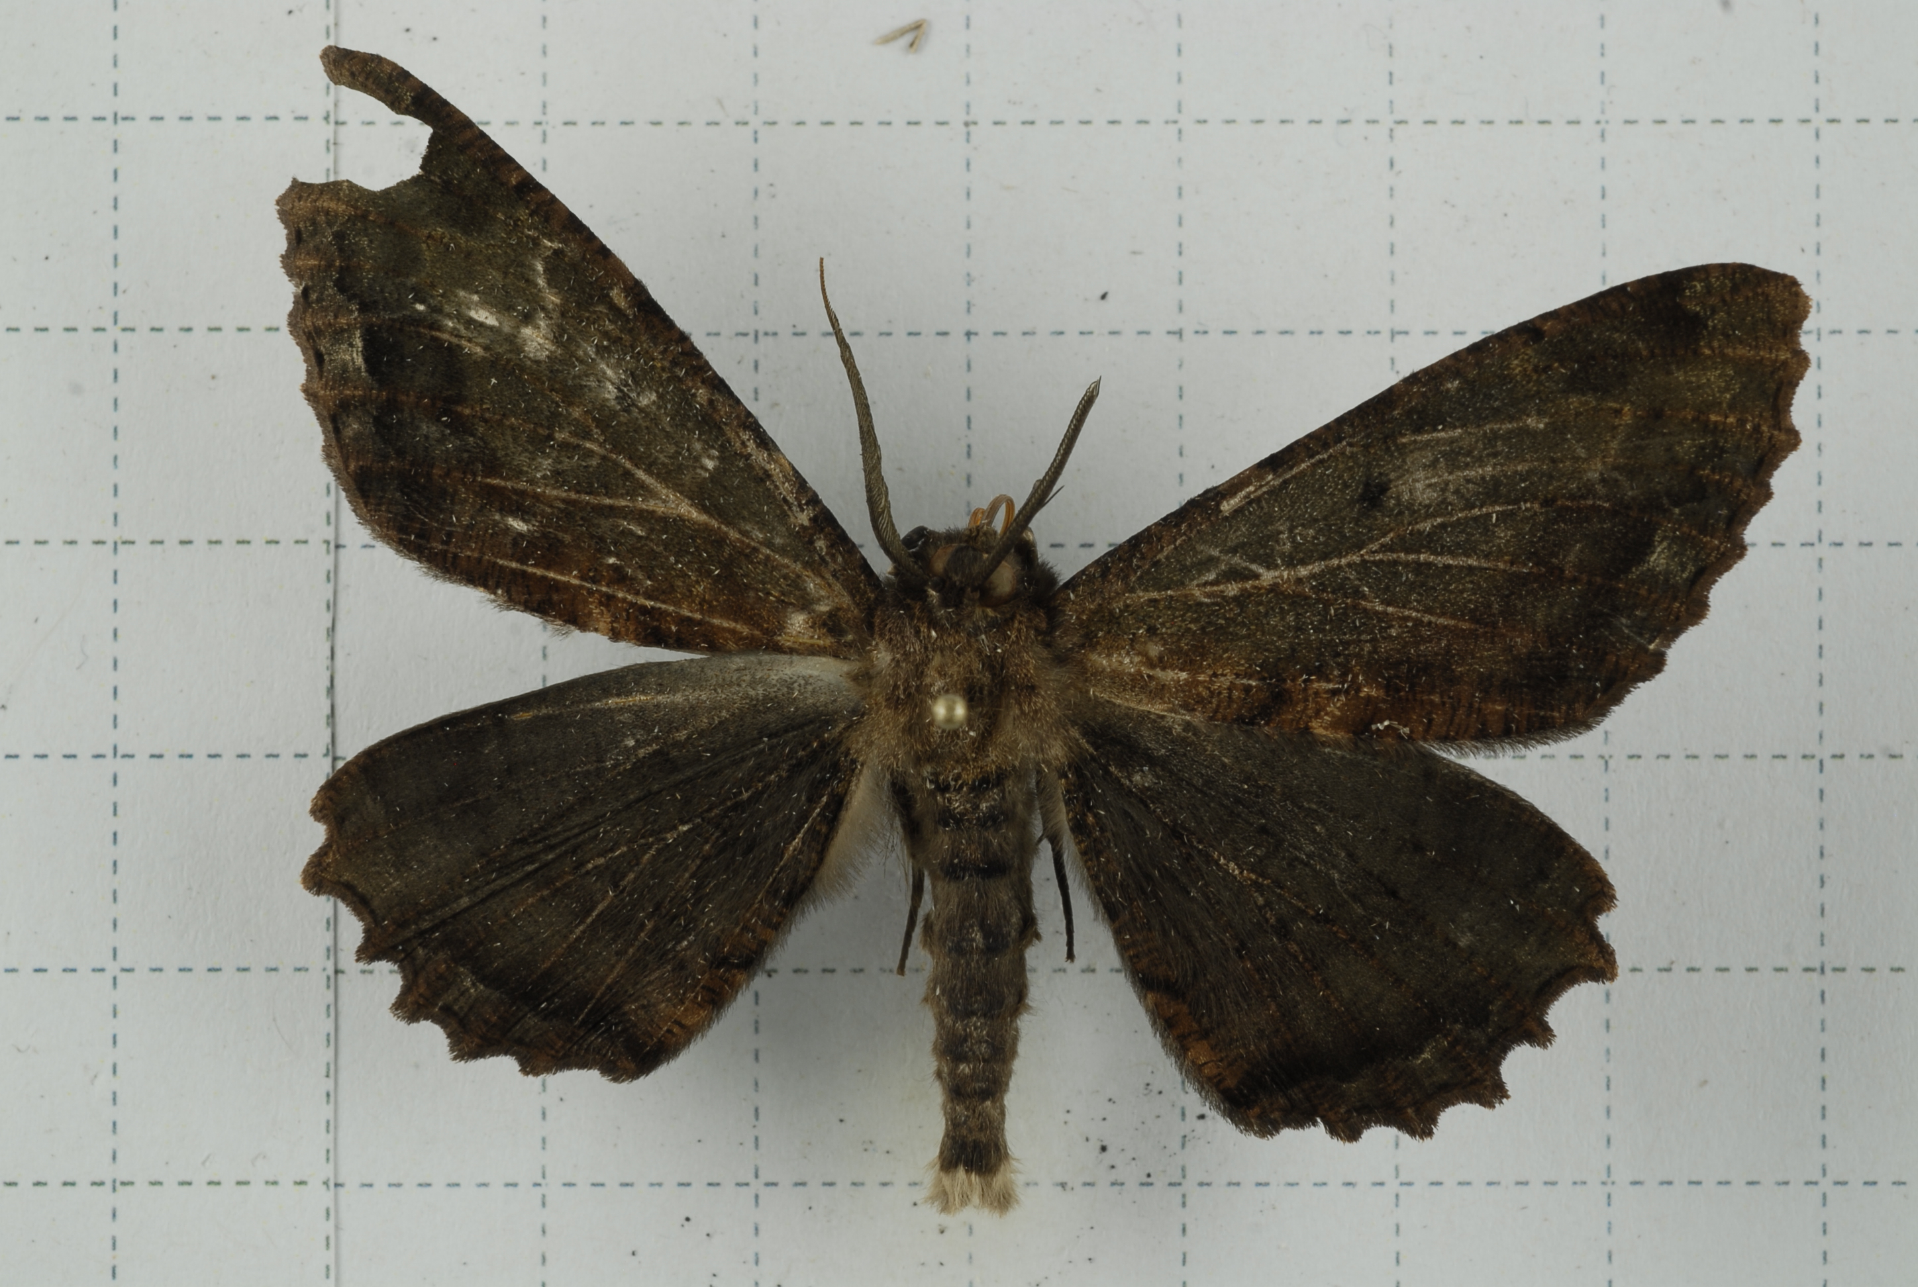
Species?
Chorodna creataria
